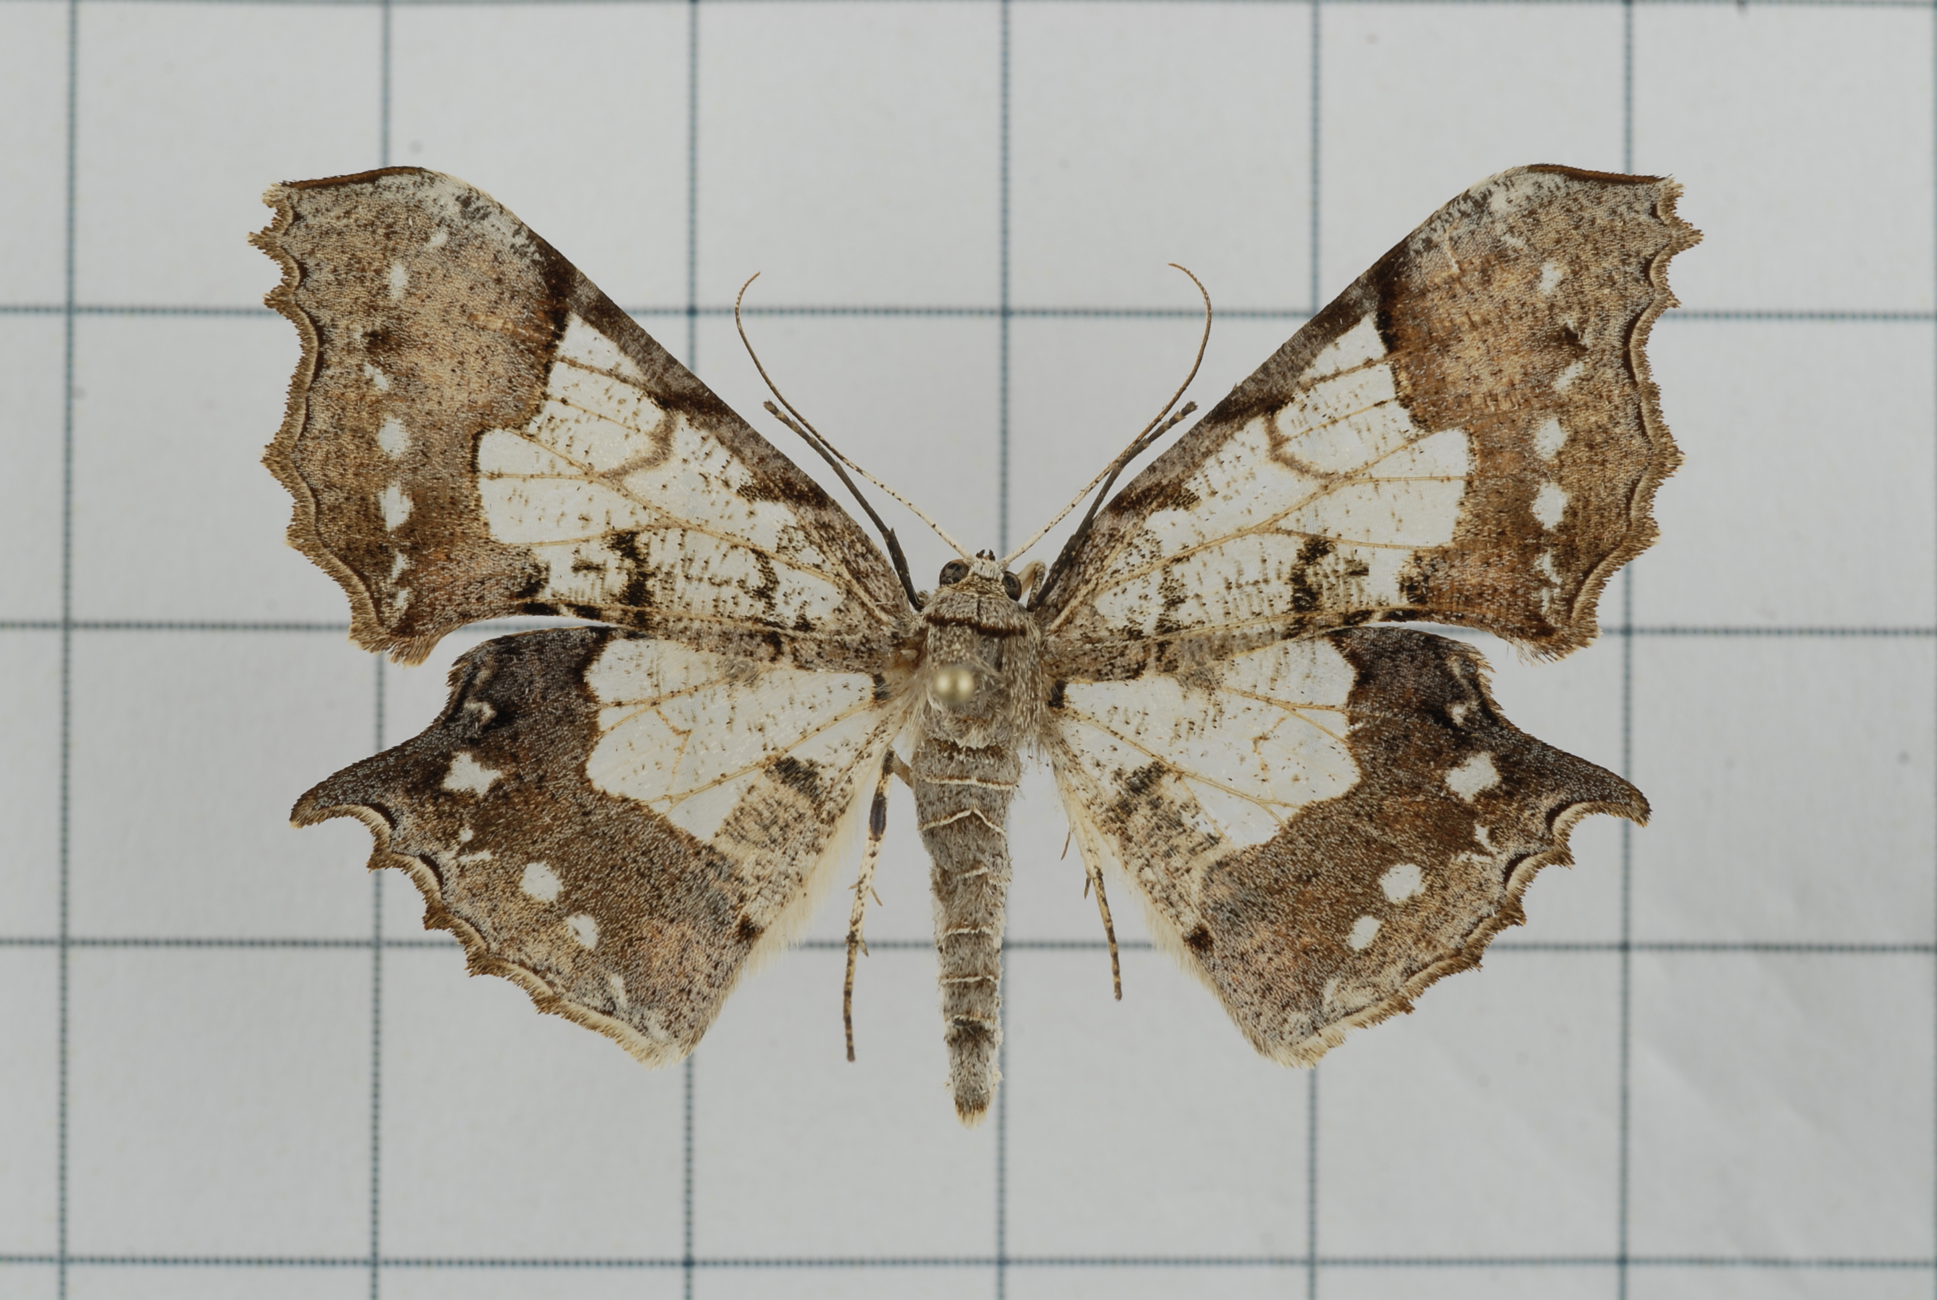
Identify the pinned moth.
Krananda semihyalina
